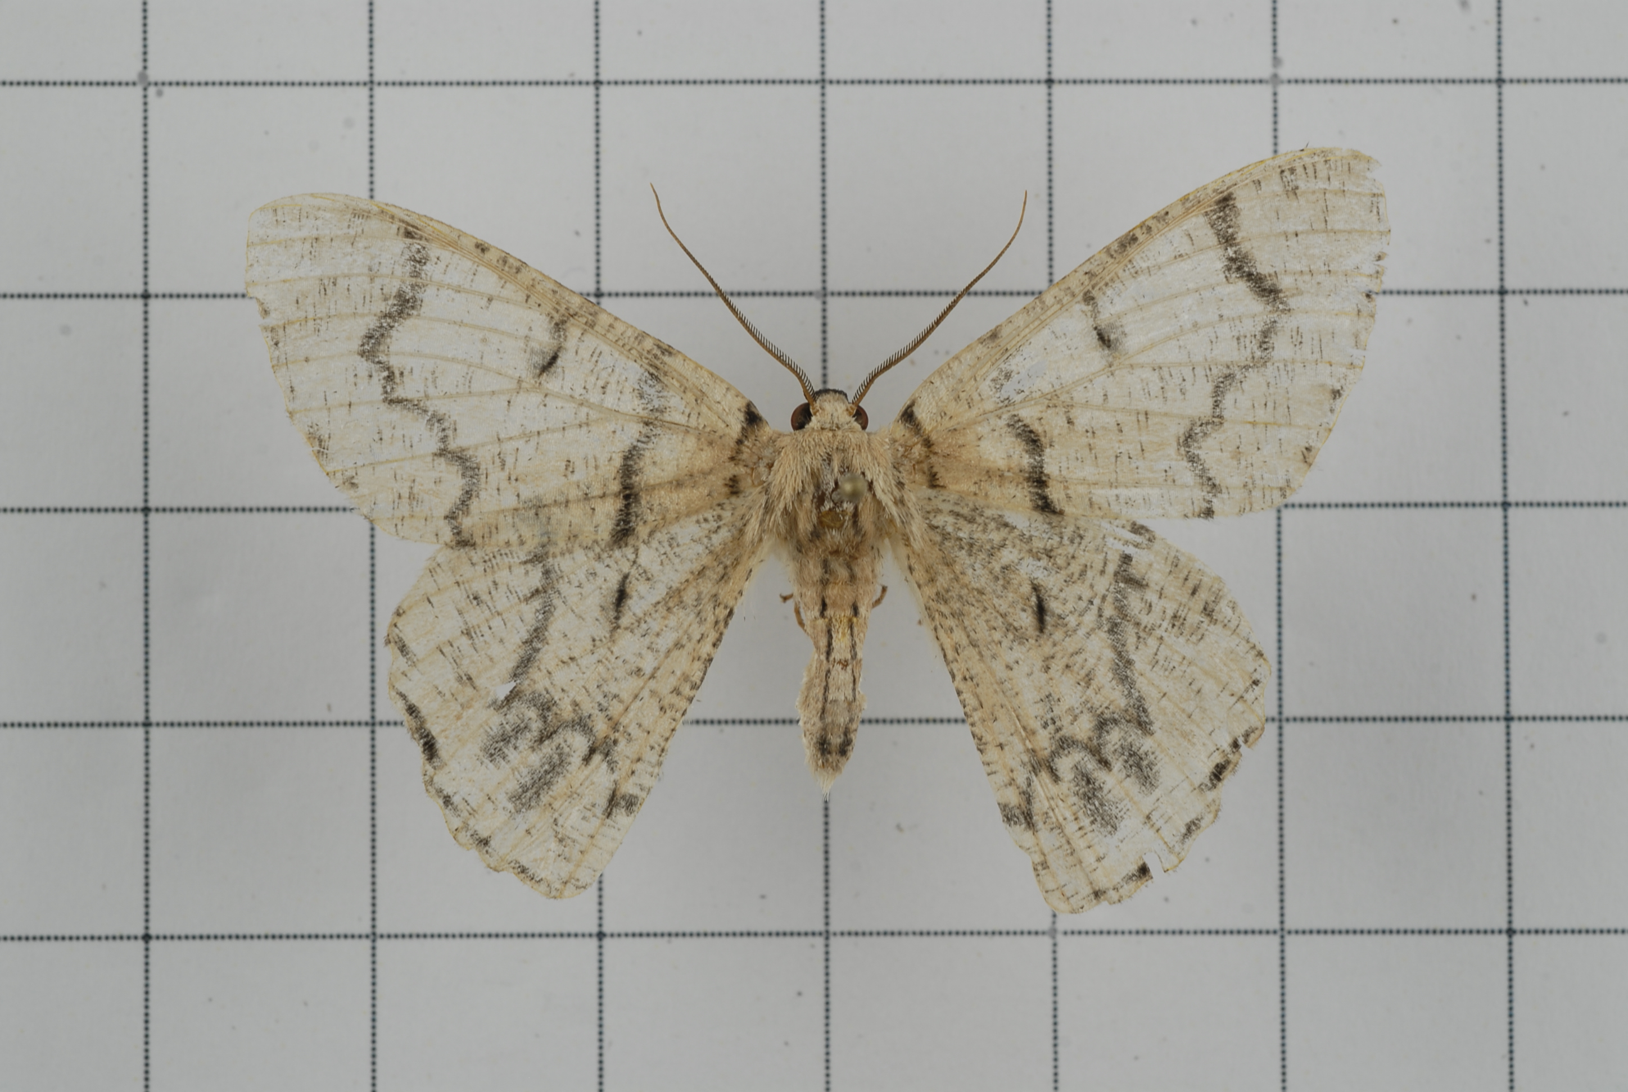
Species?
Lophophelma iterans onerosus
